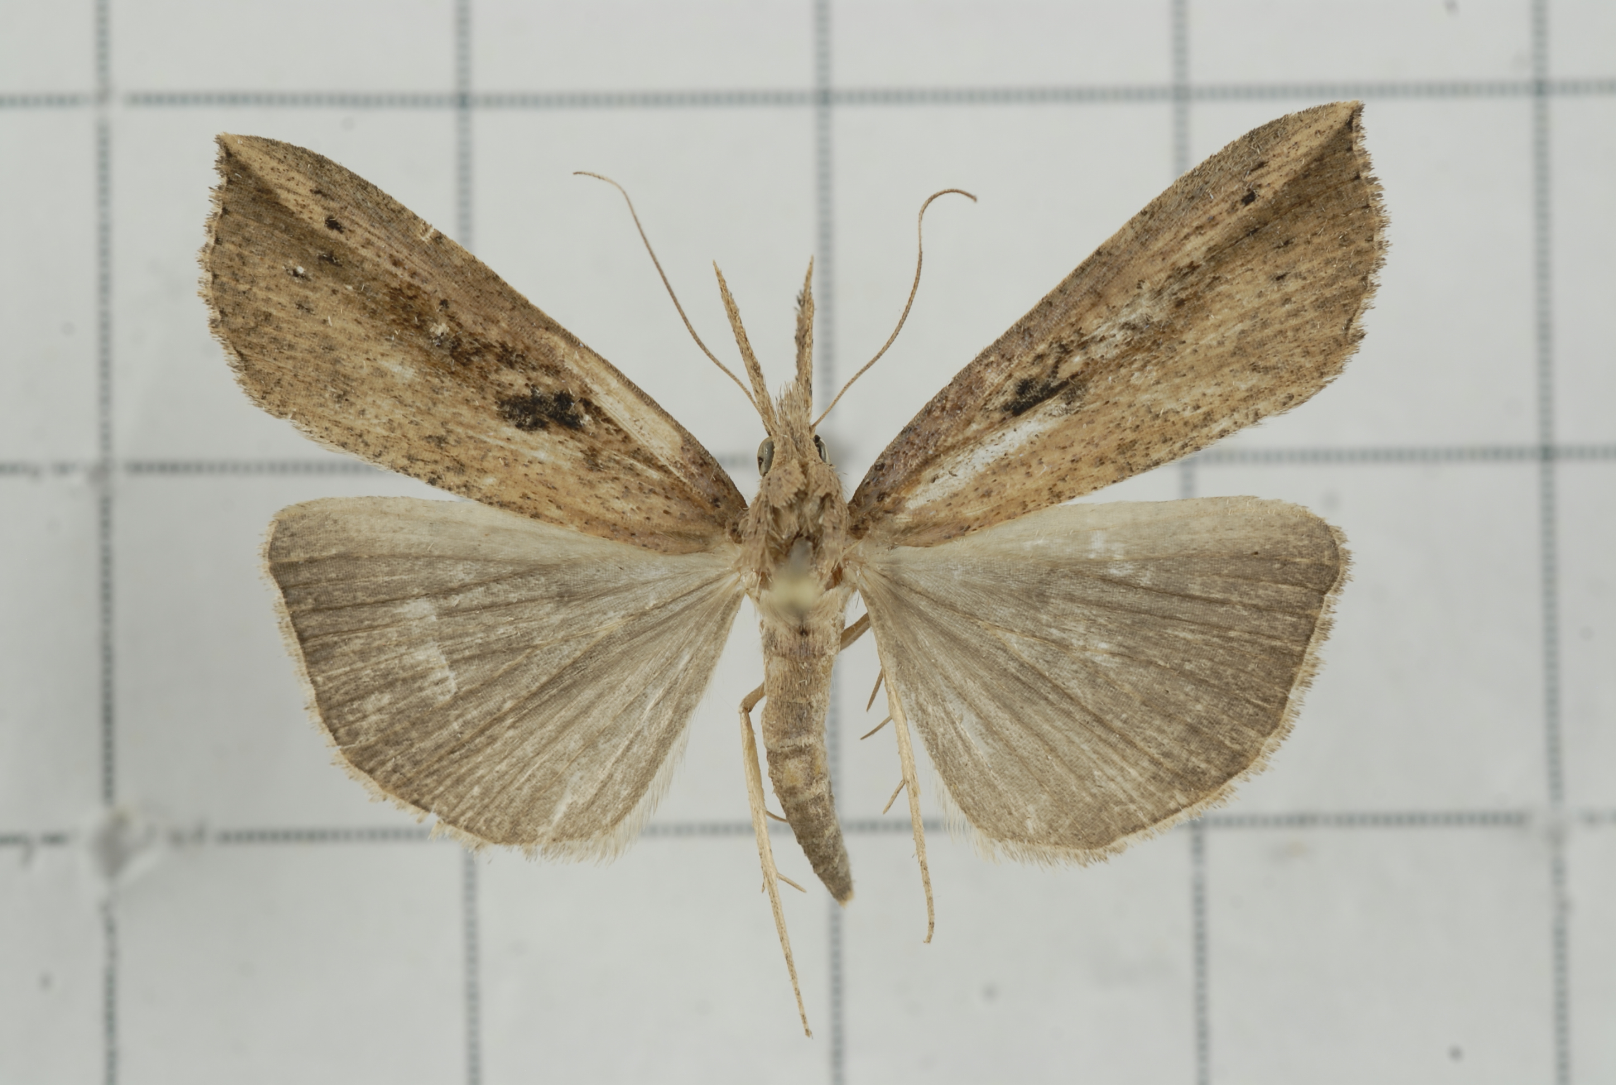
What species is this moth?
Hypena longipennis
